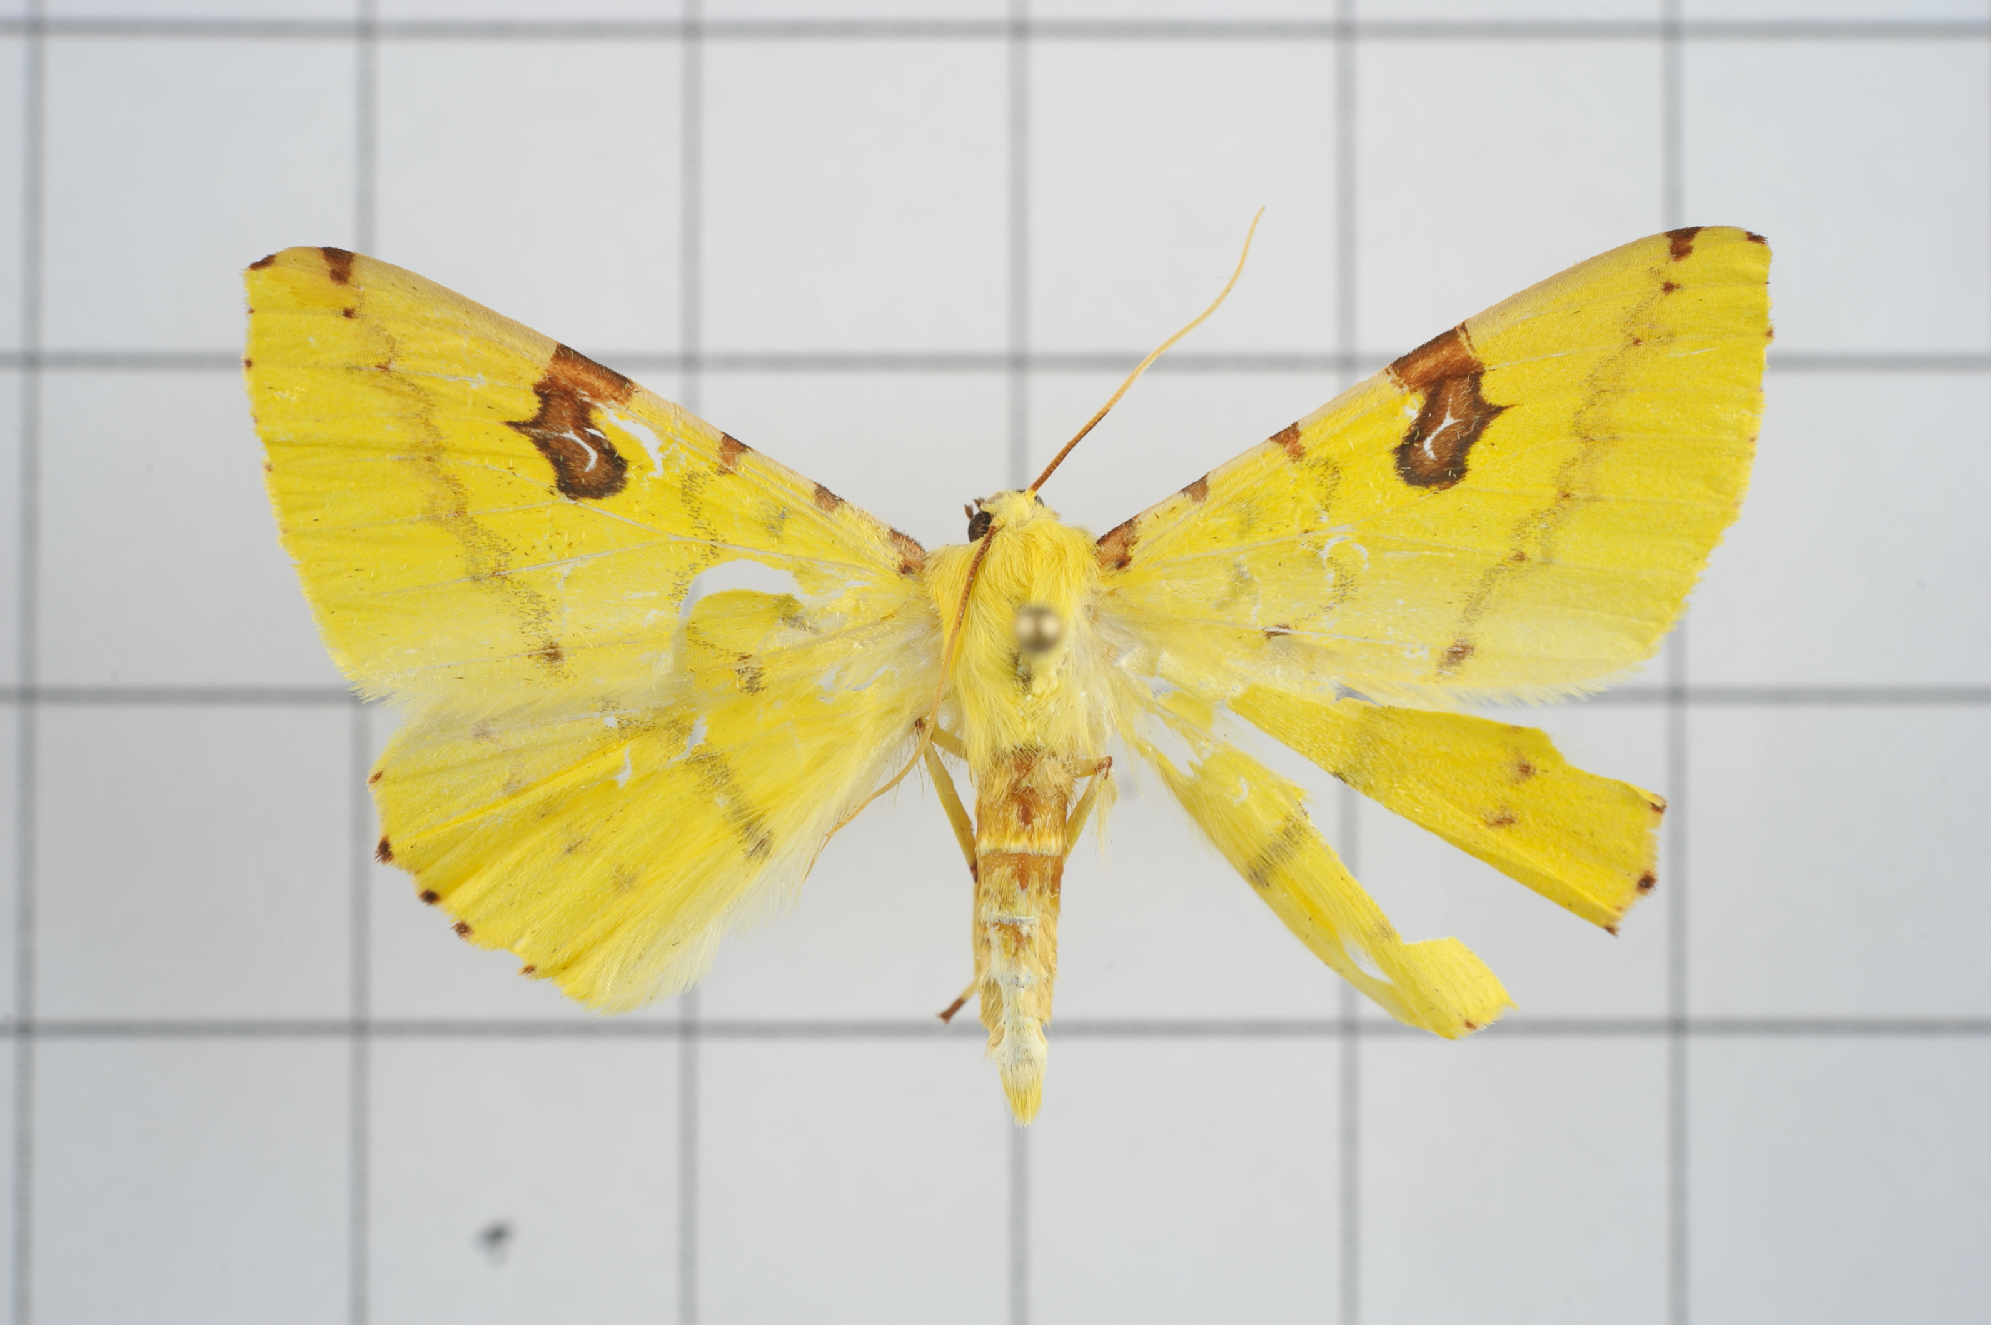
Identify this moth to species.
Opisthograptis punctilineata
